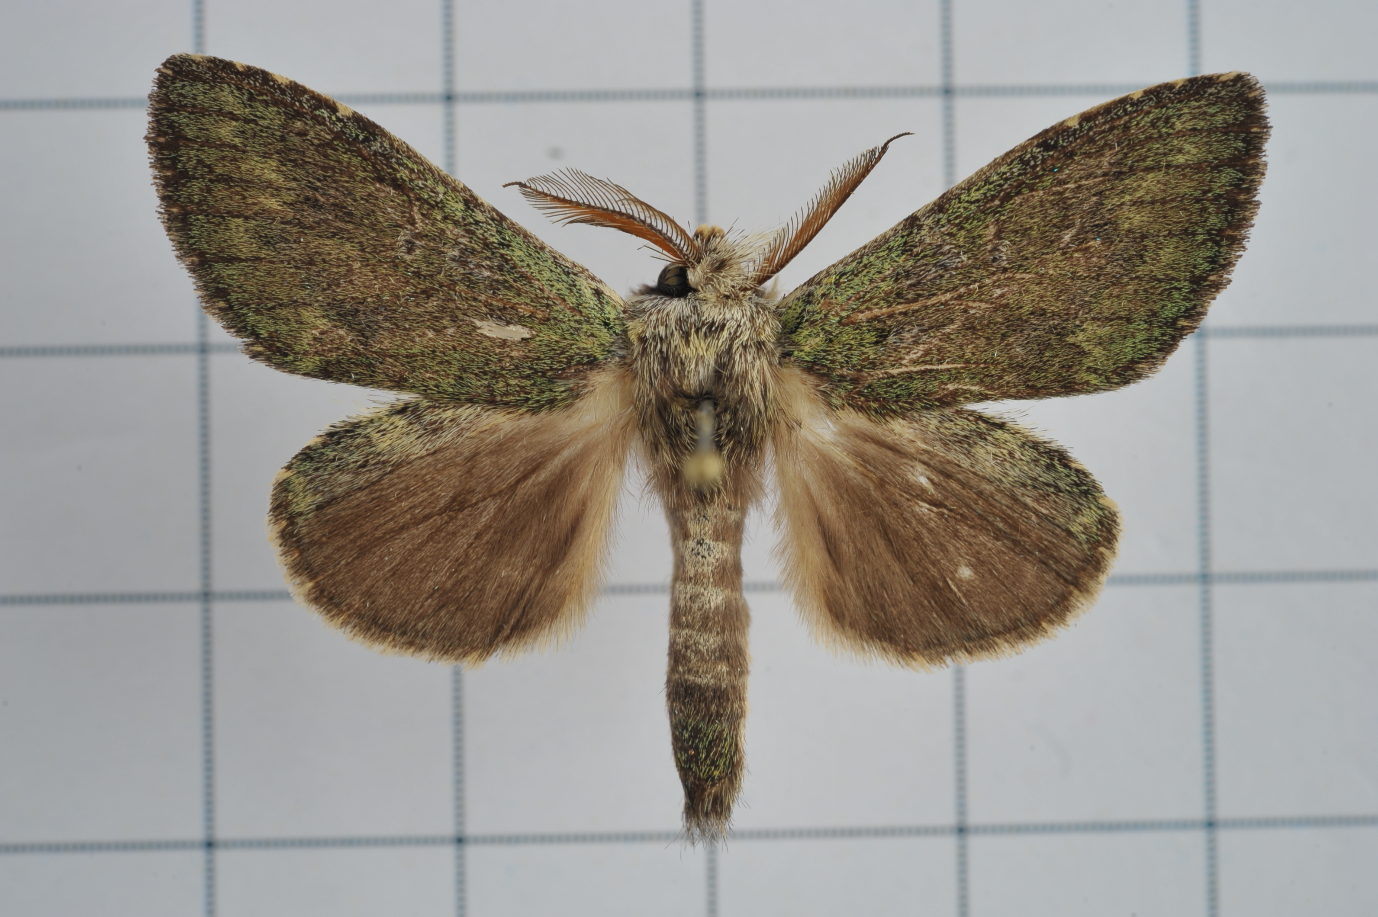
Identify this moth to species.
Syntypistis cyanea cyanea
